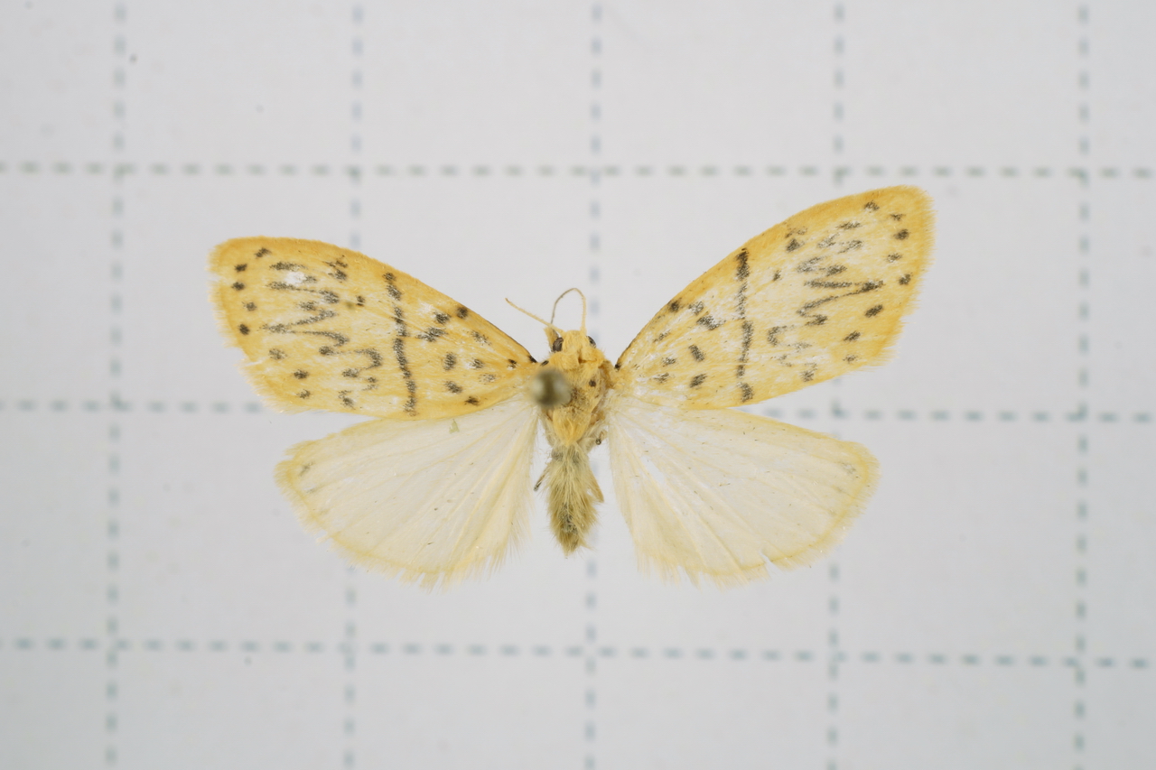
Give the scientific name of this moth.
Huangilene alikangiae alikangiae
